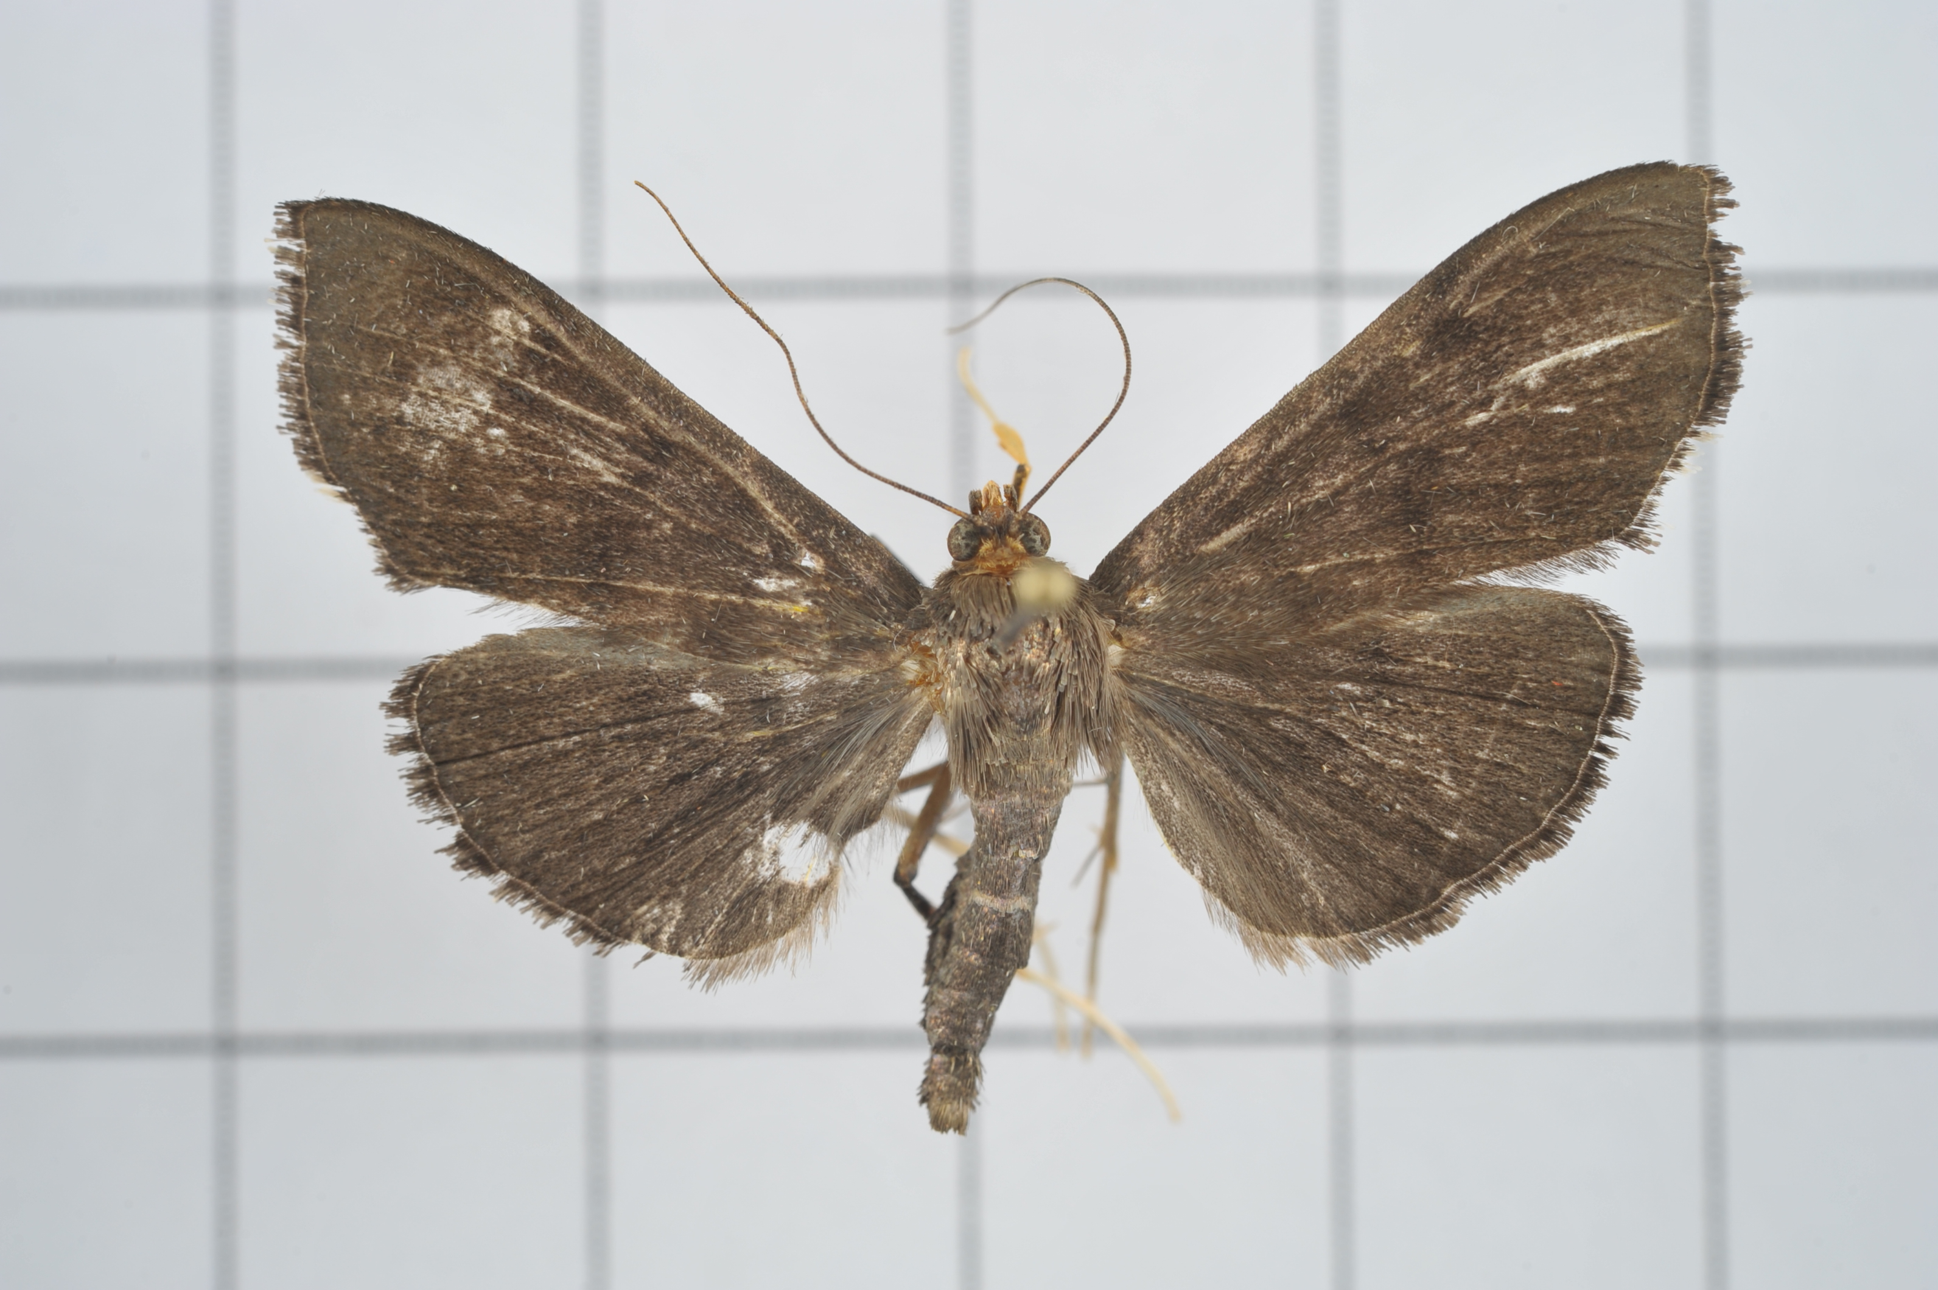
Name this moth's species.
Omiodes noctescens
